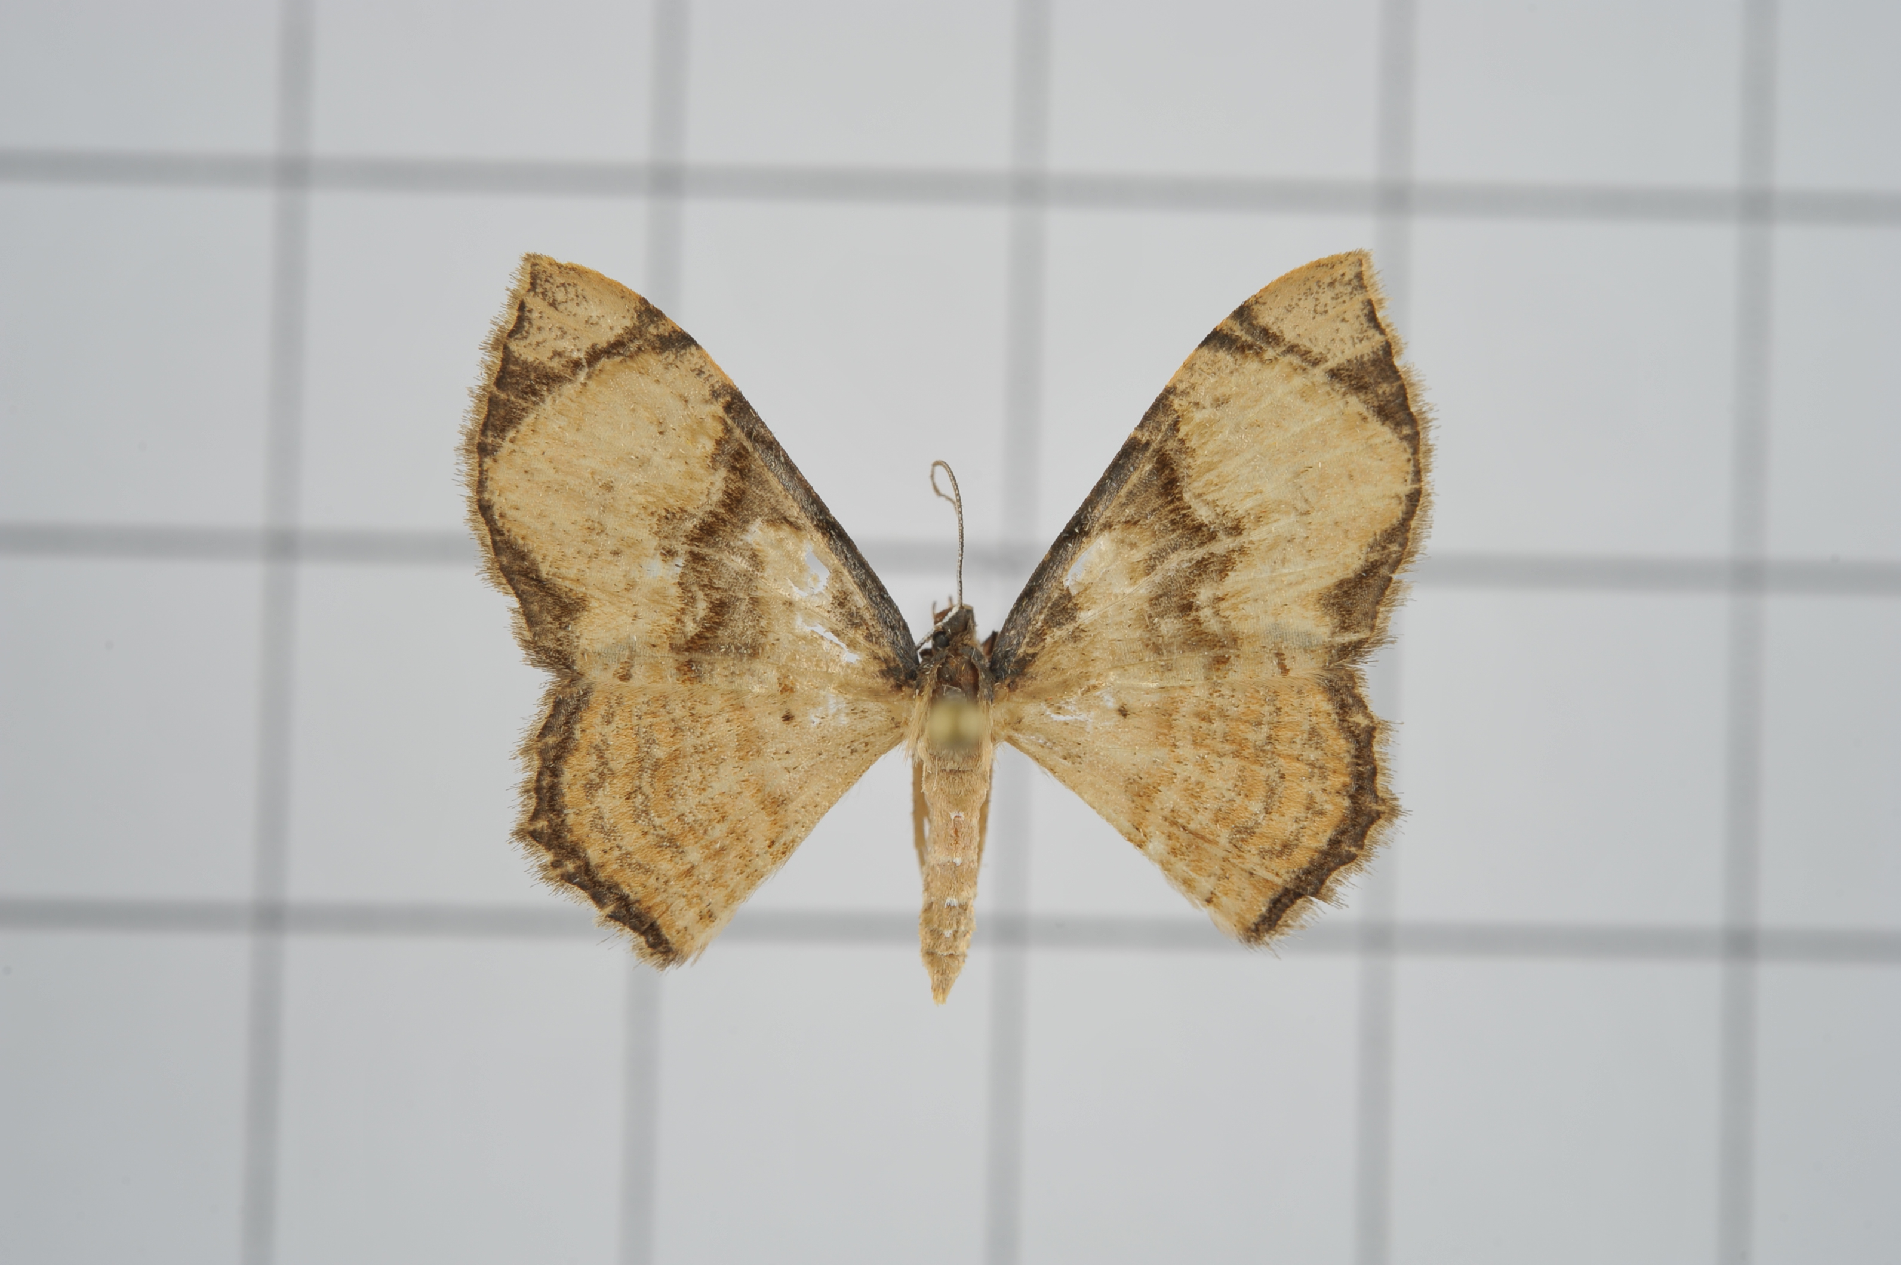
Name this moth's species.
Chalyboclydon marginata
